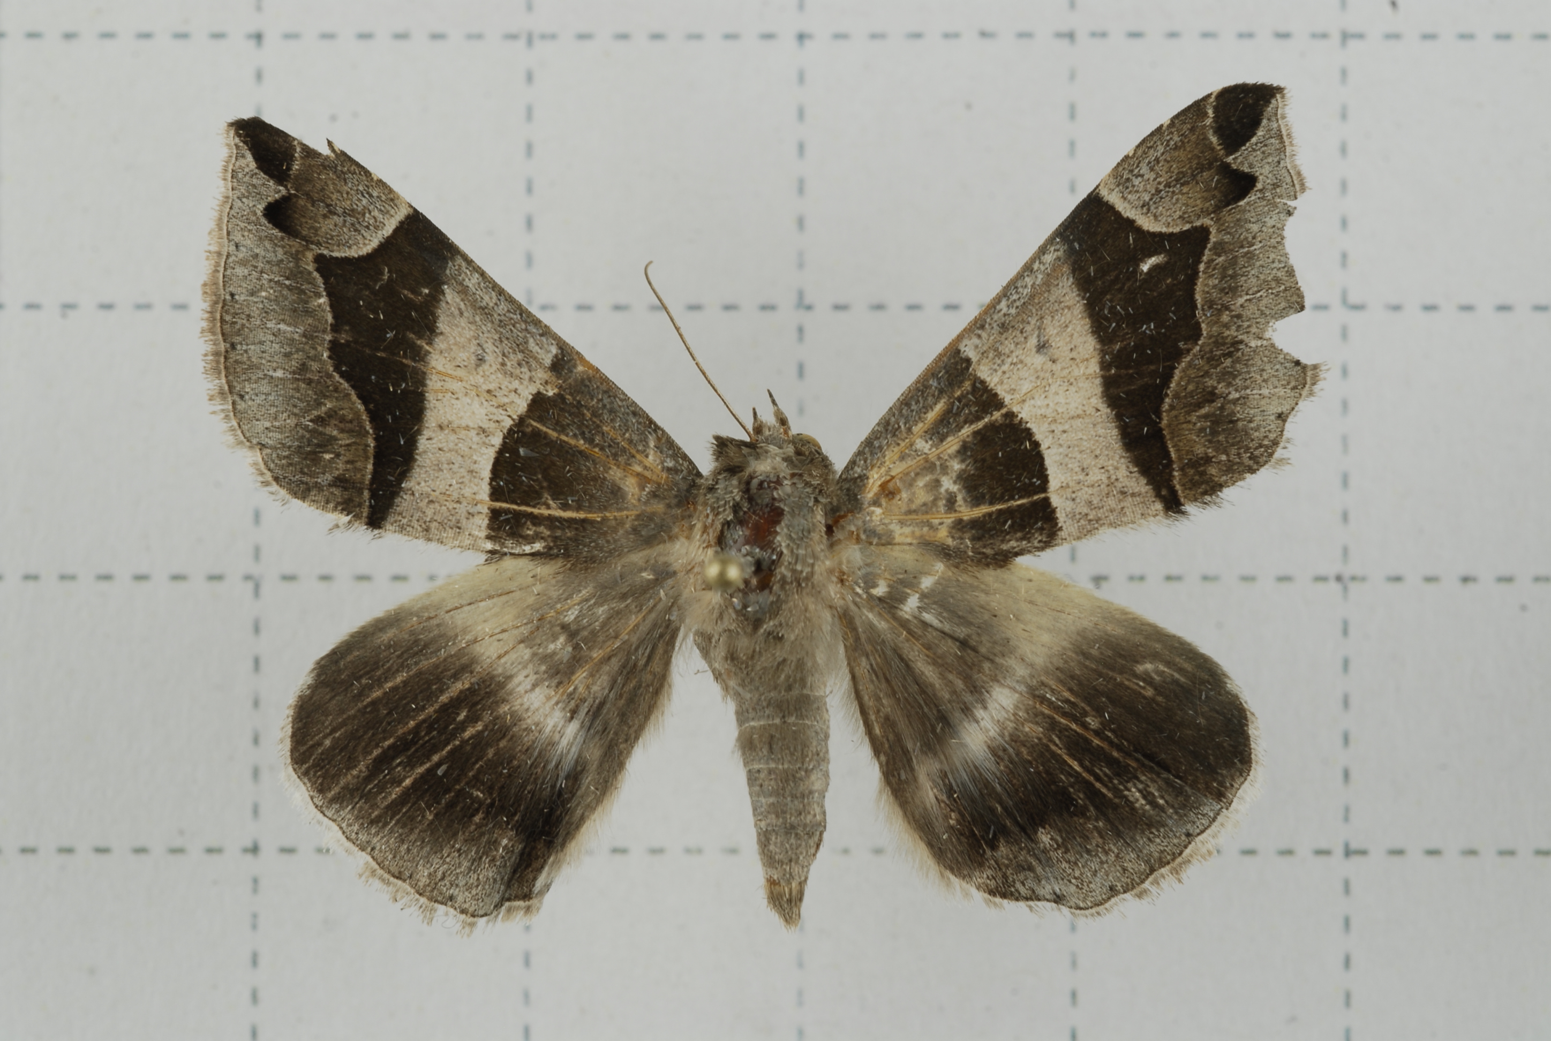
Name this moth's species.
Parallelia stuposa
